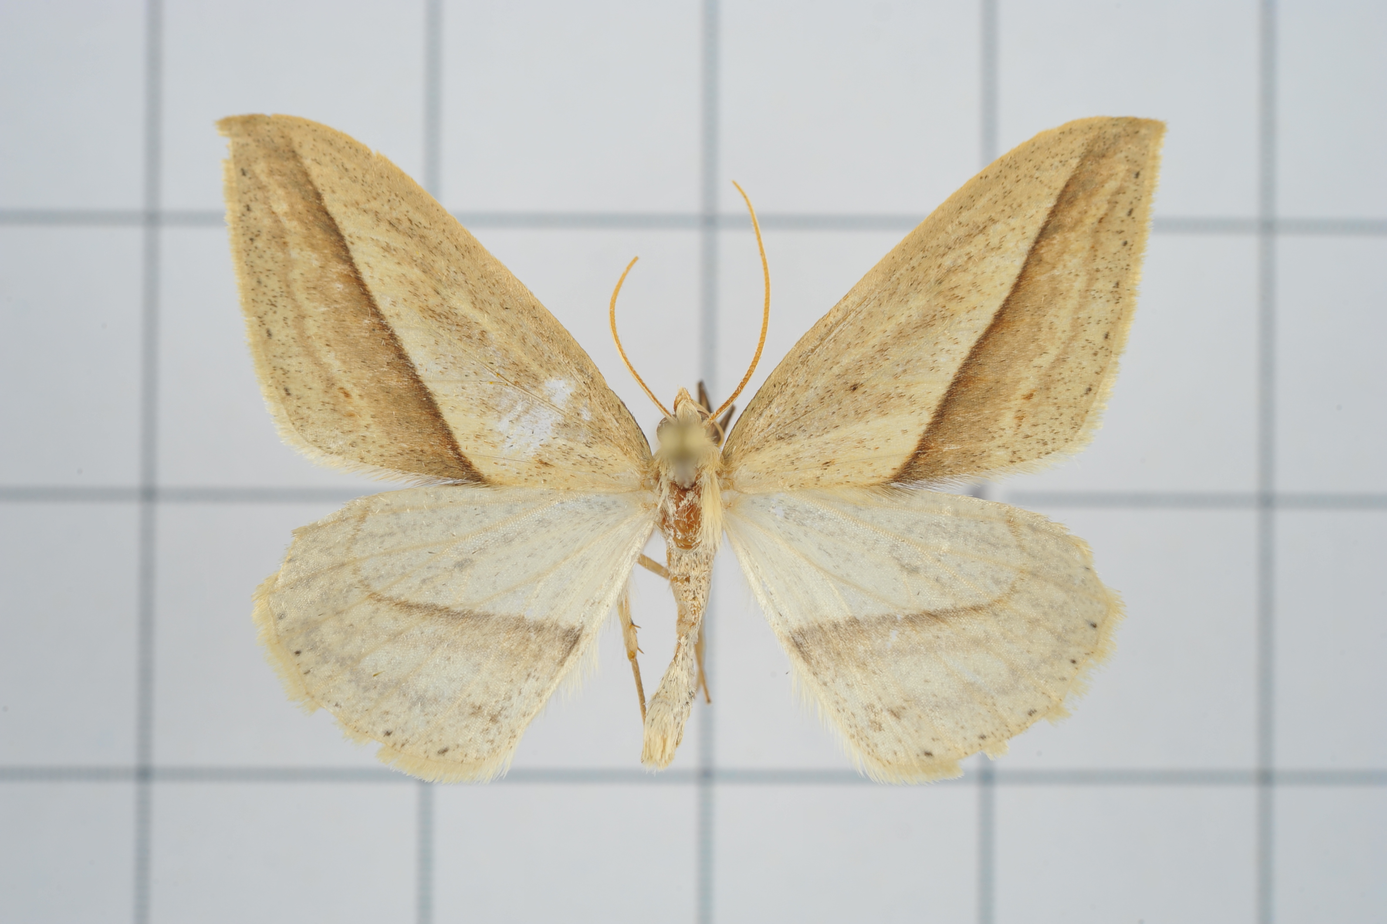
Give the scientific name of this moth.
Loxaspilates arrizanaria
